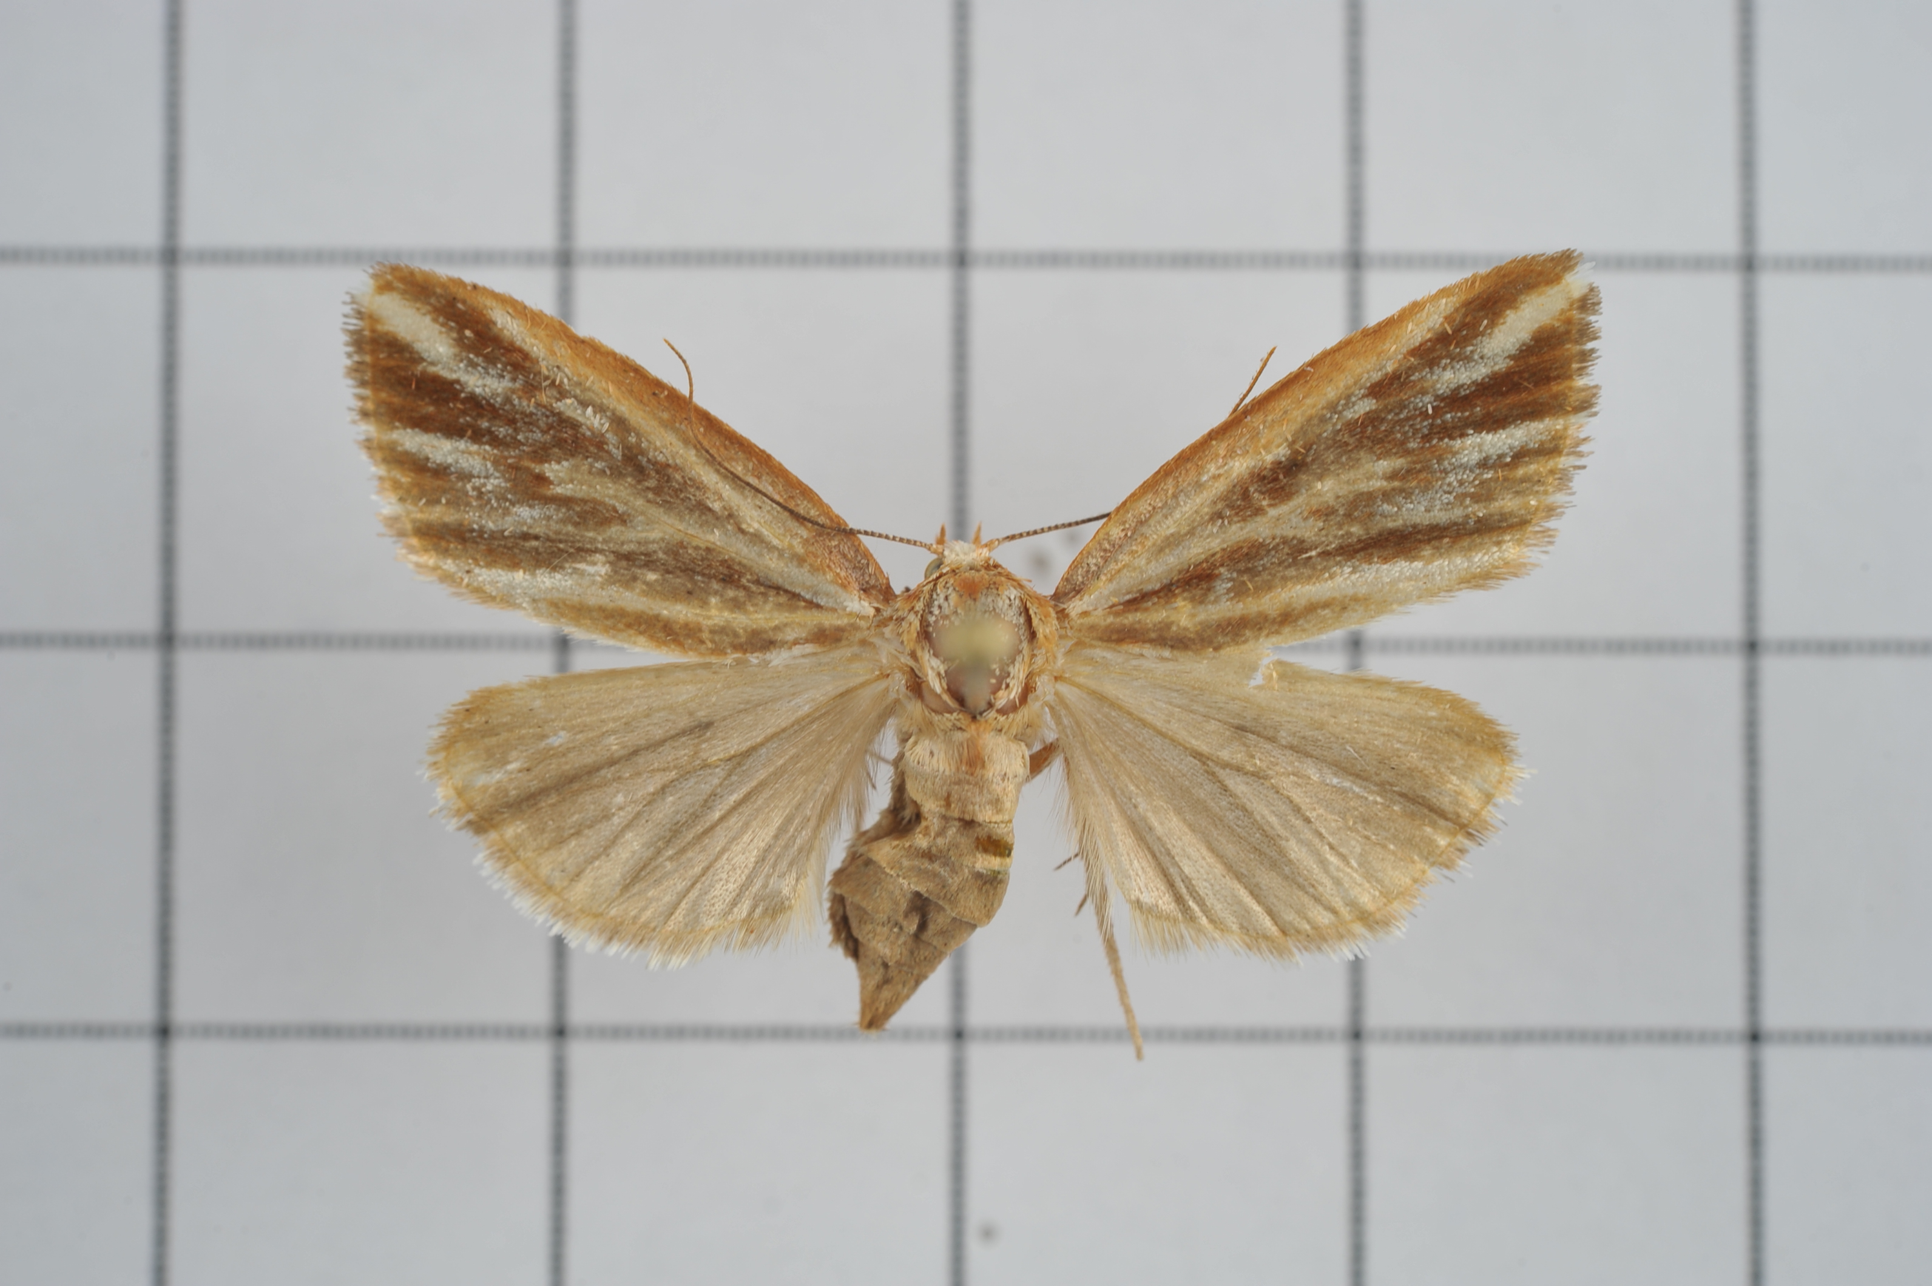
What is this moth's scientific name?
Narangodes confluens
